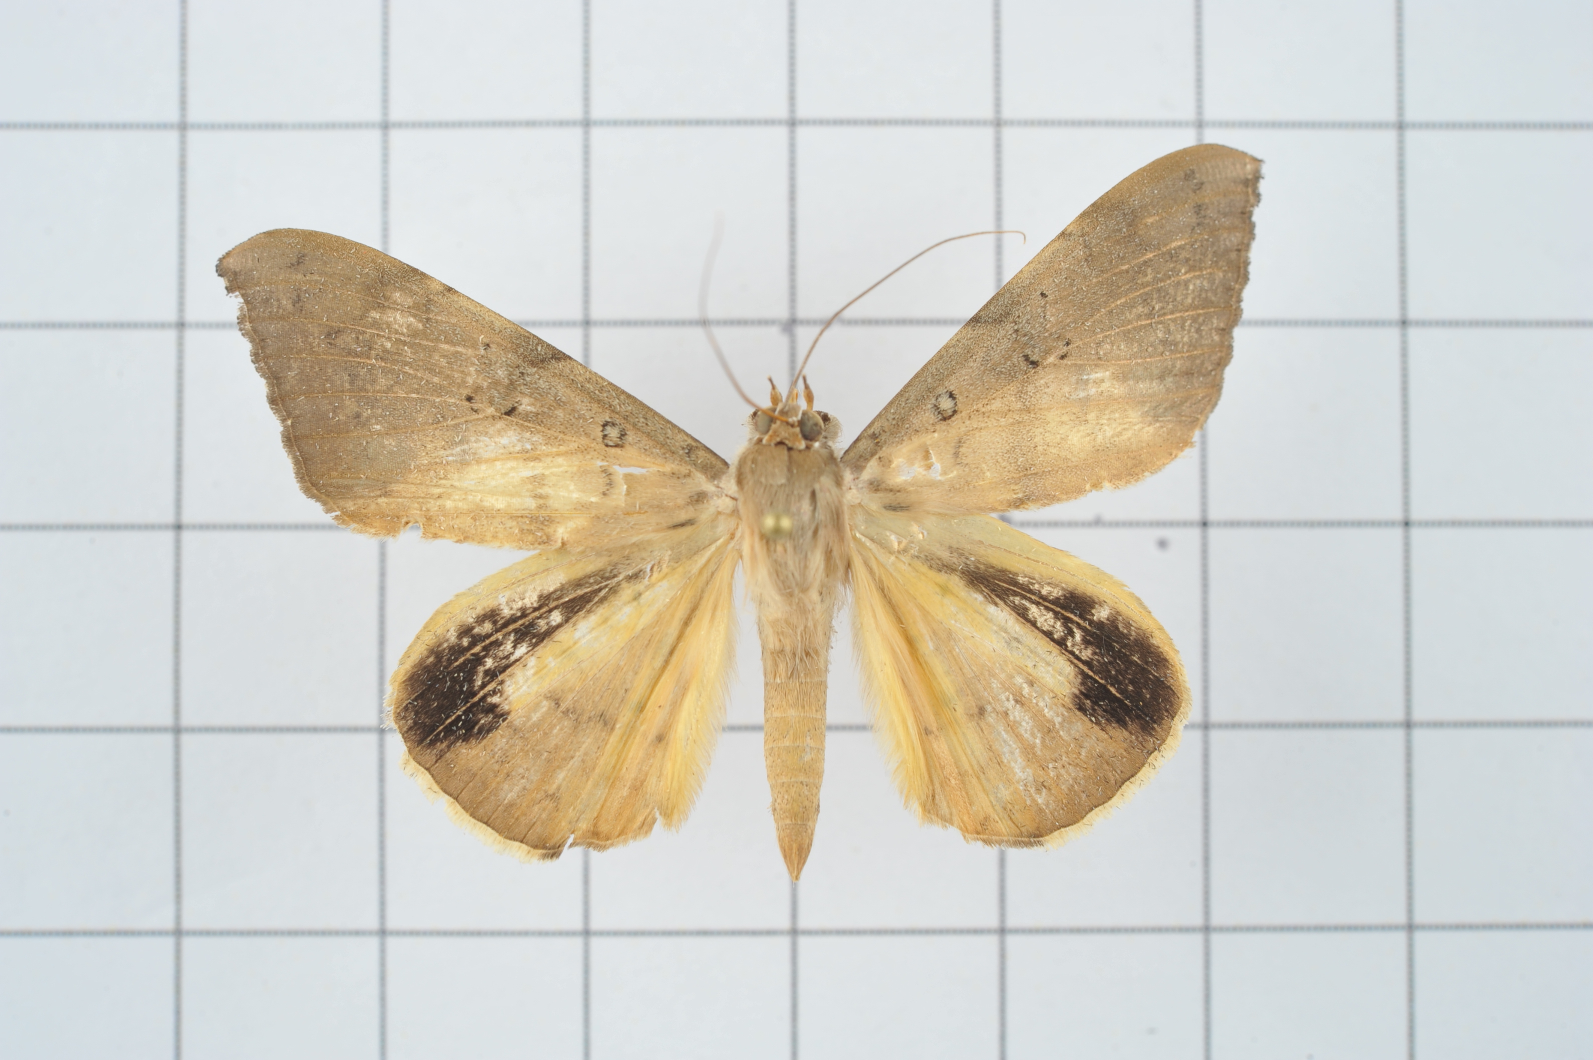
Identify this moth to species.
Oxyodes scrobiculata
